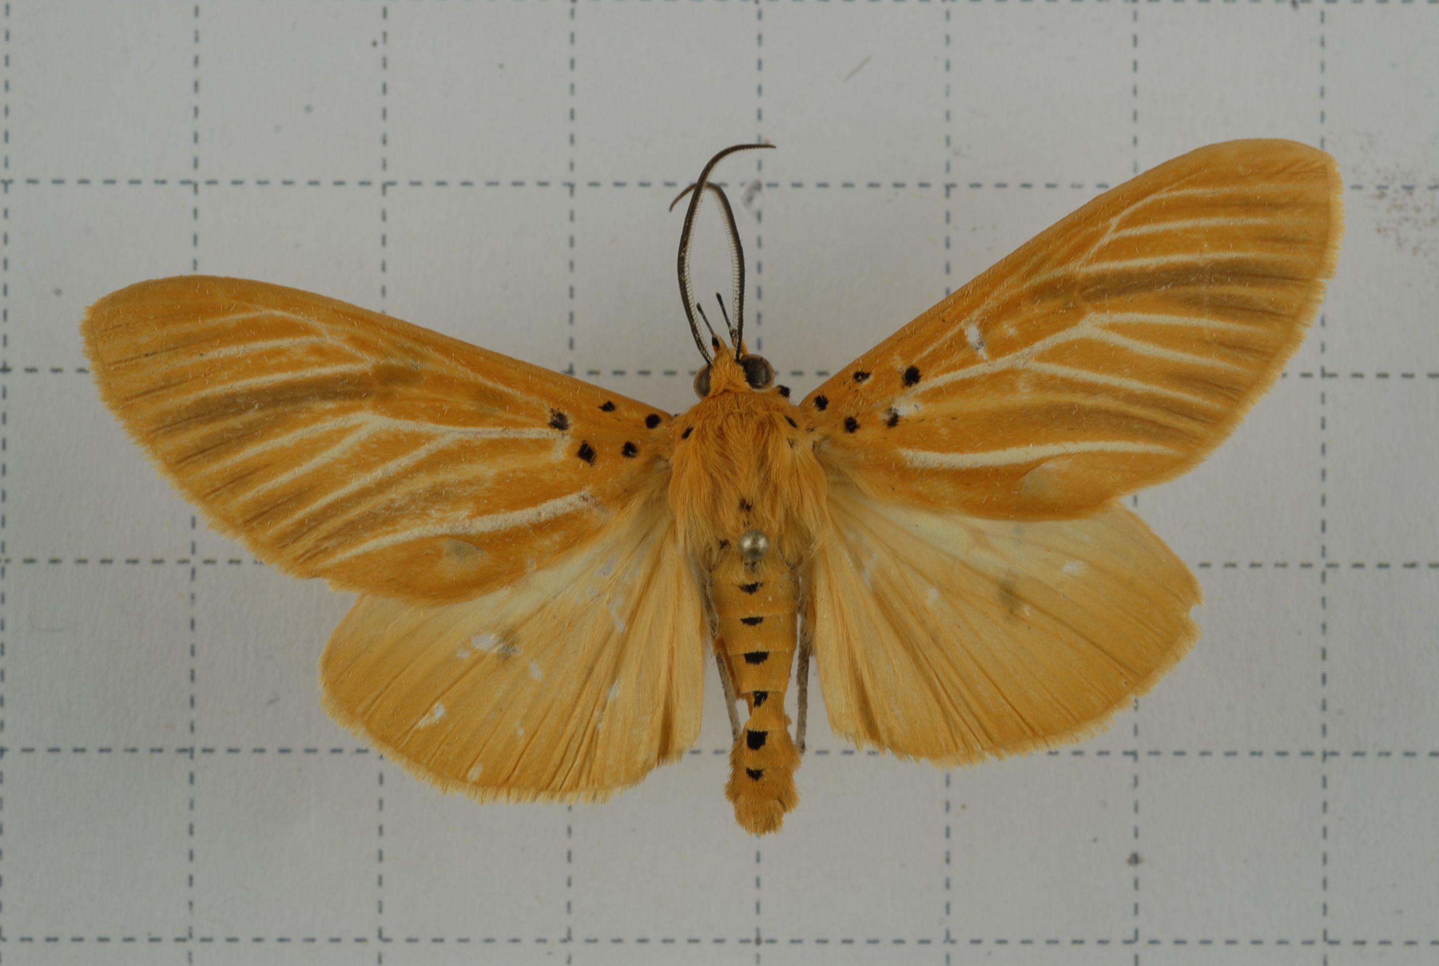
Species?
Asota egens confinis
